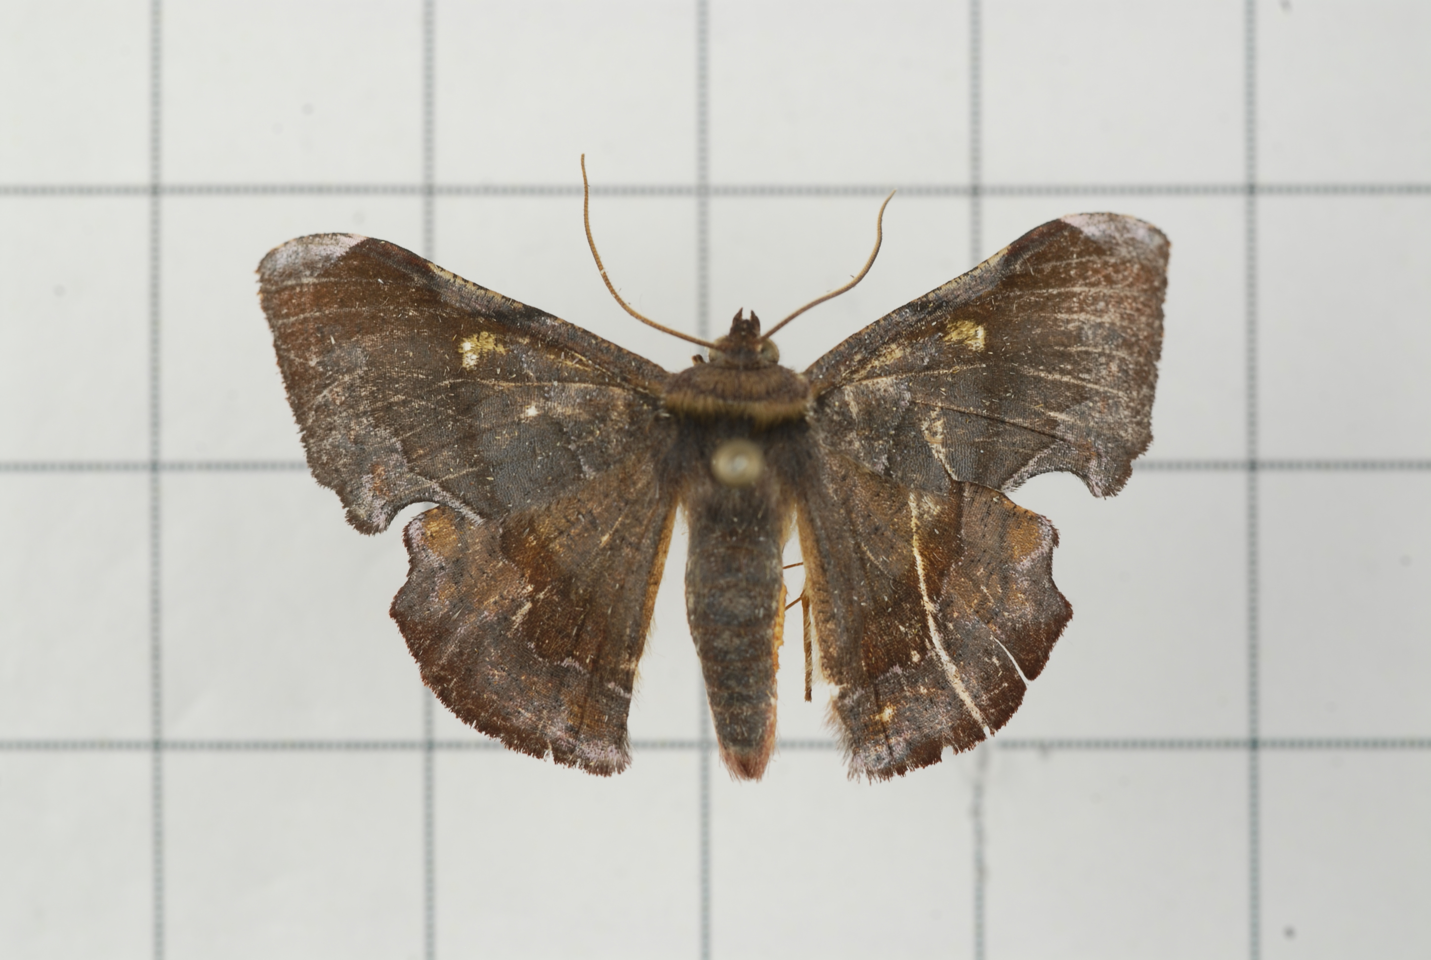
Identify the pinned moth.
Fascellina chromataria
